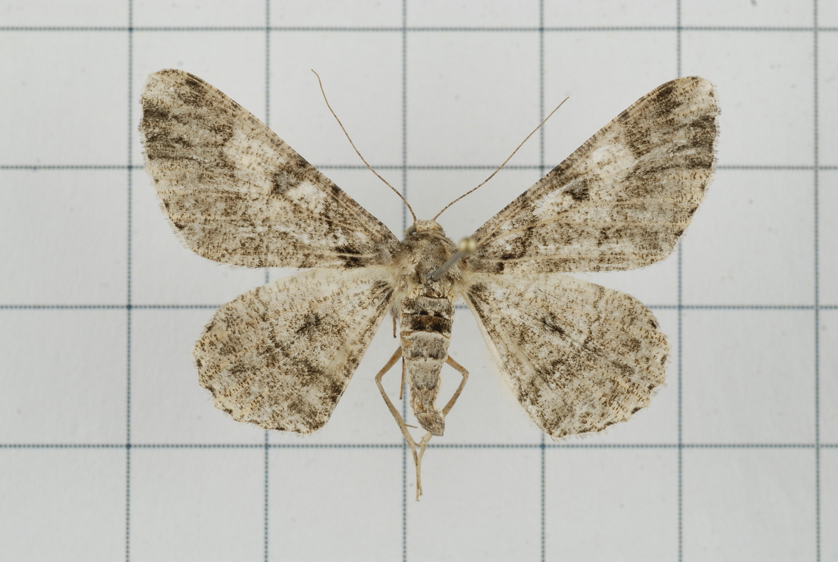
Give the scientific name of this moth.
Cleora alienaria
